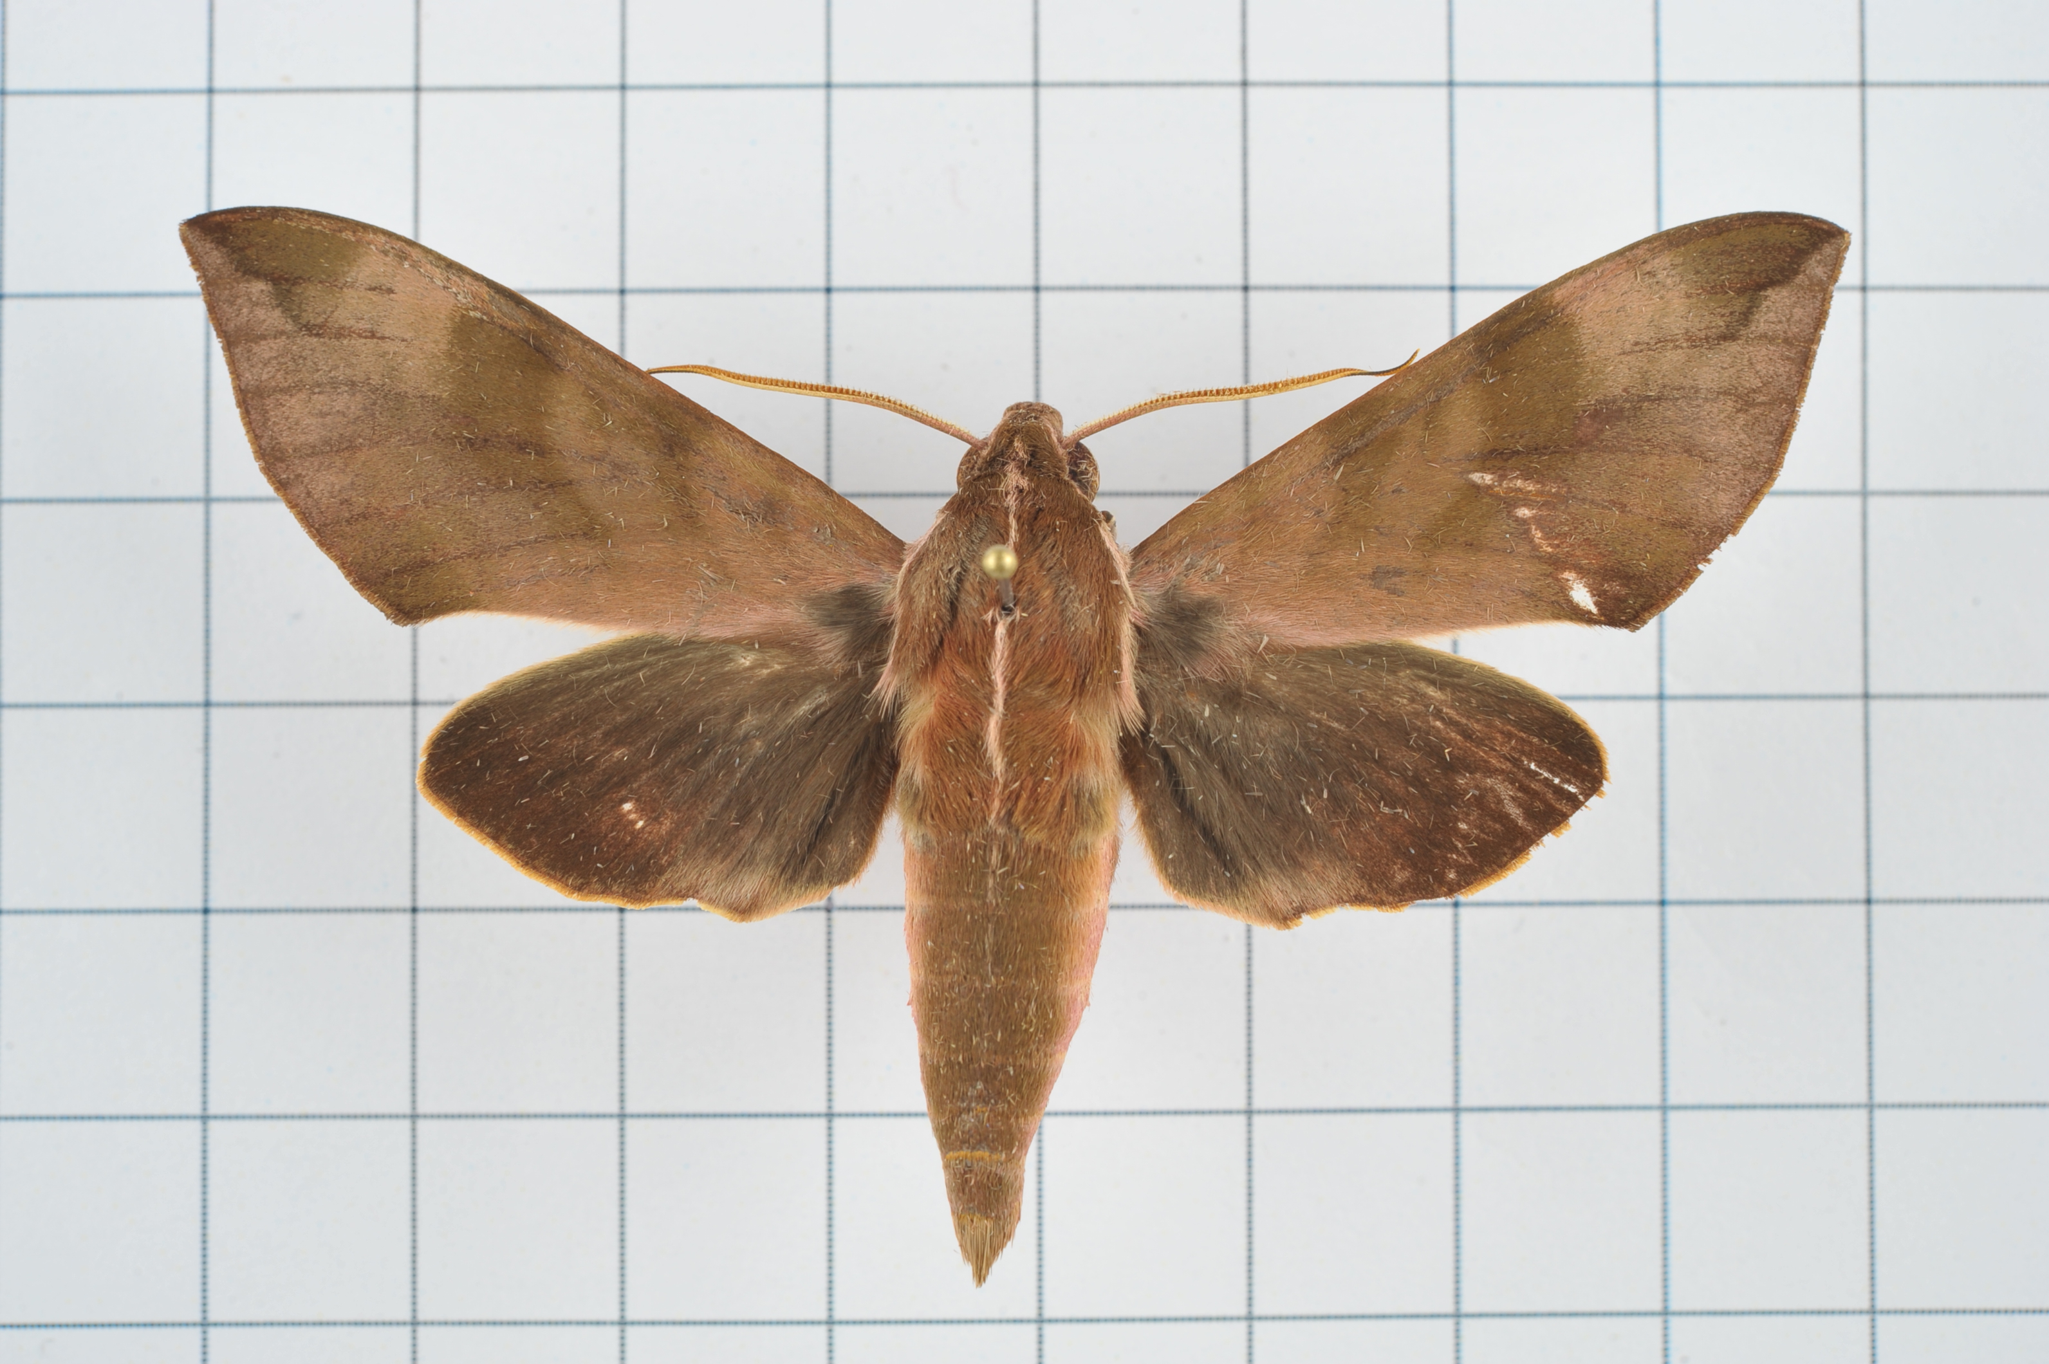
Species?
Ampelophaga rubiginosa myosotis
